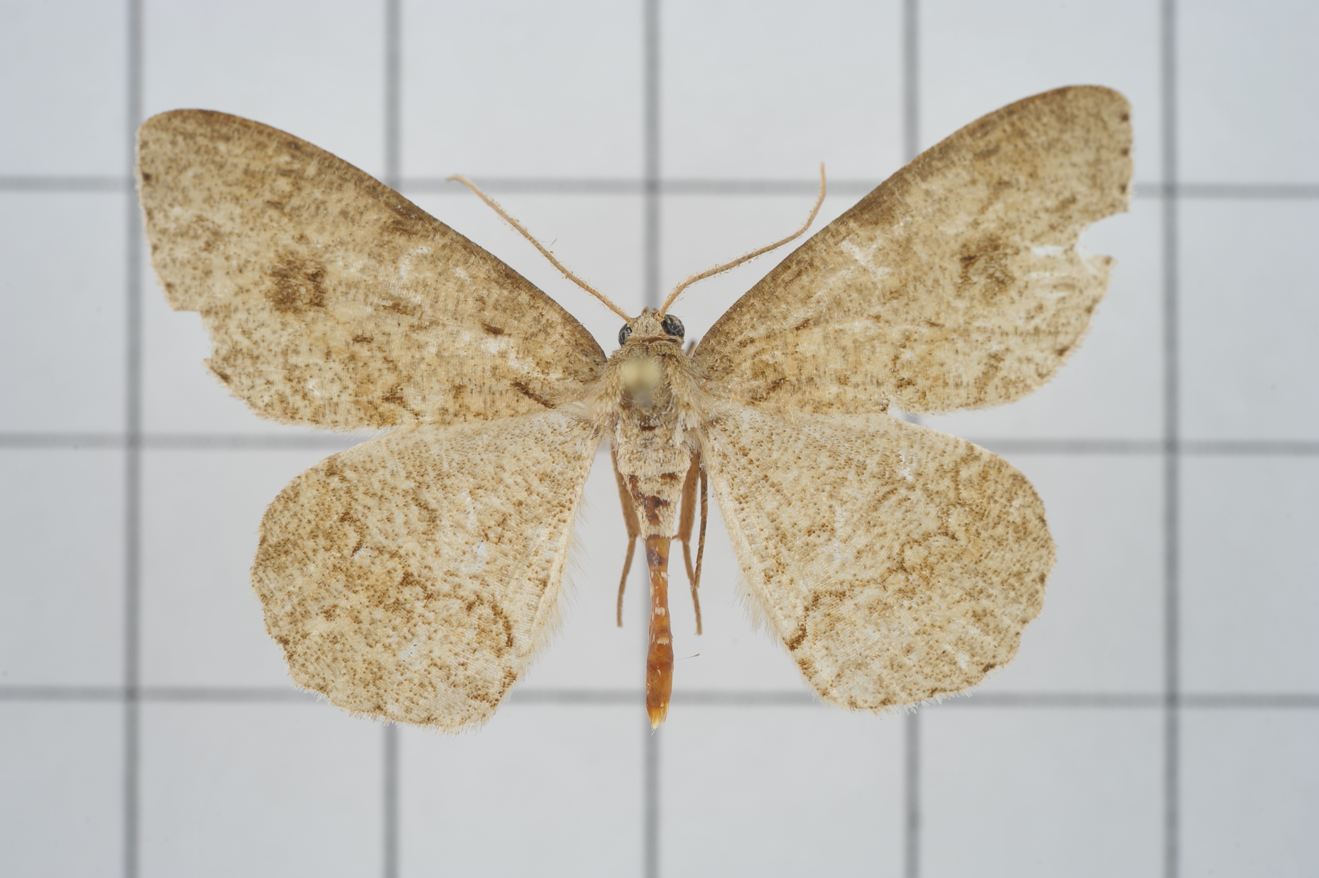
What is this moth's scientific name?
Ectropis excellens
